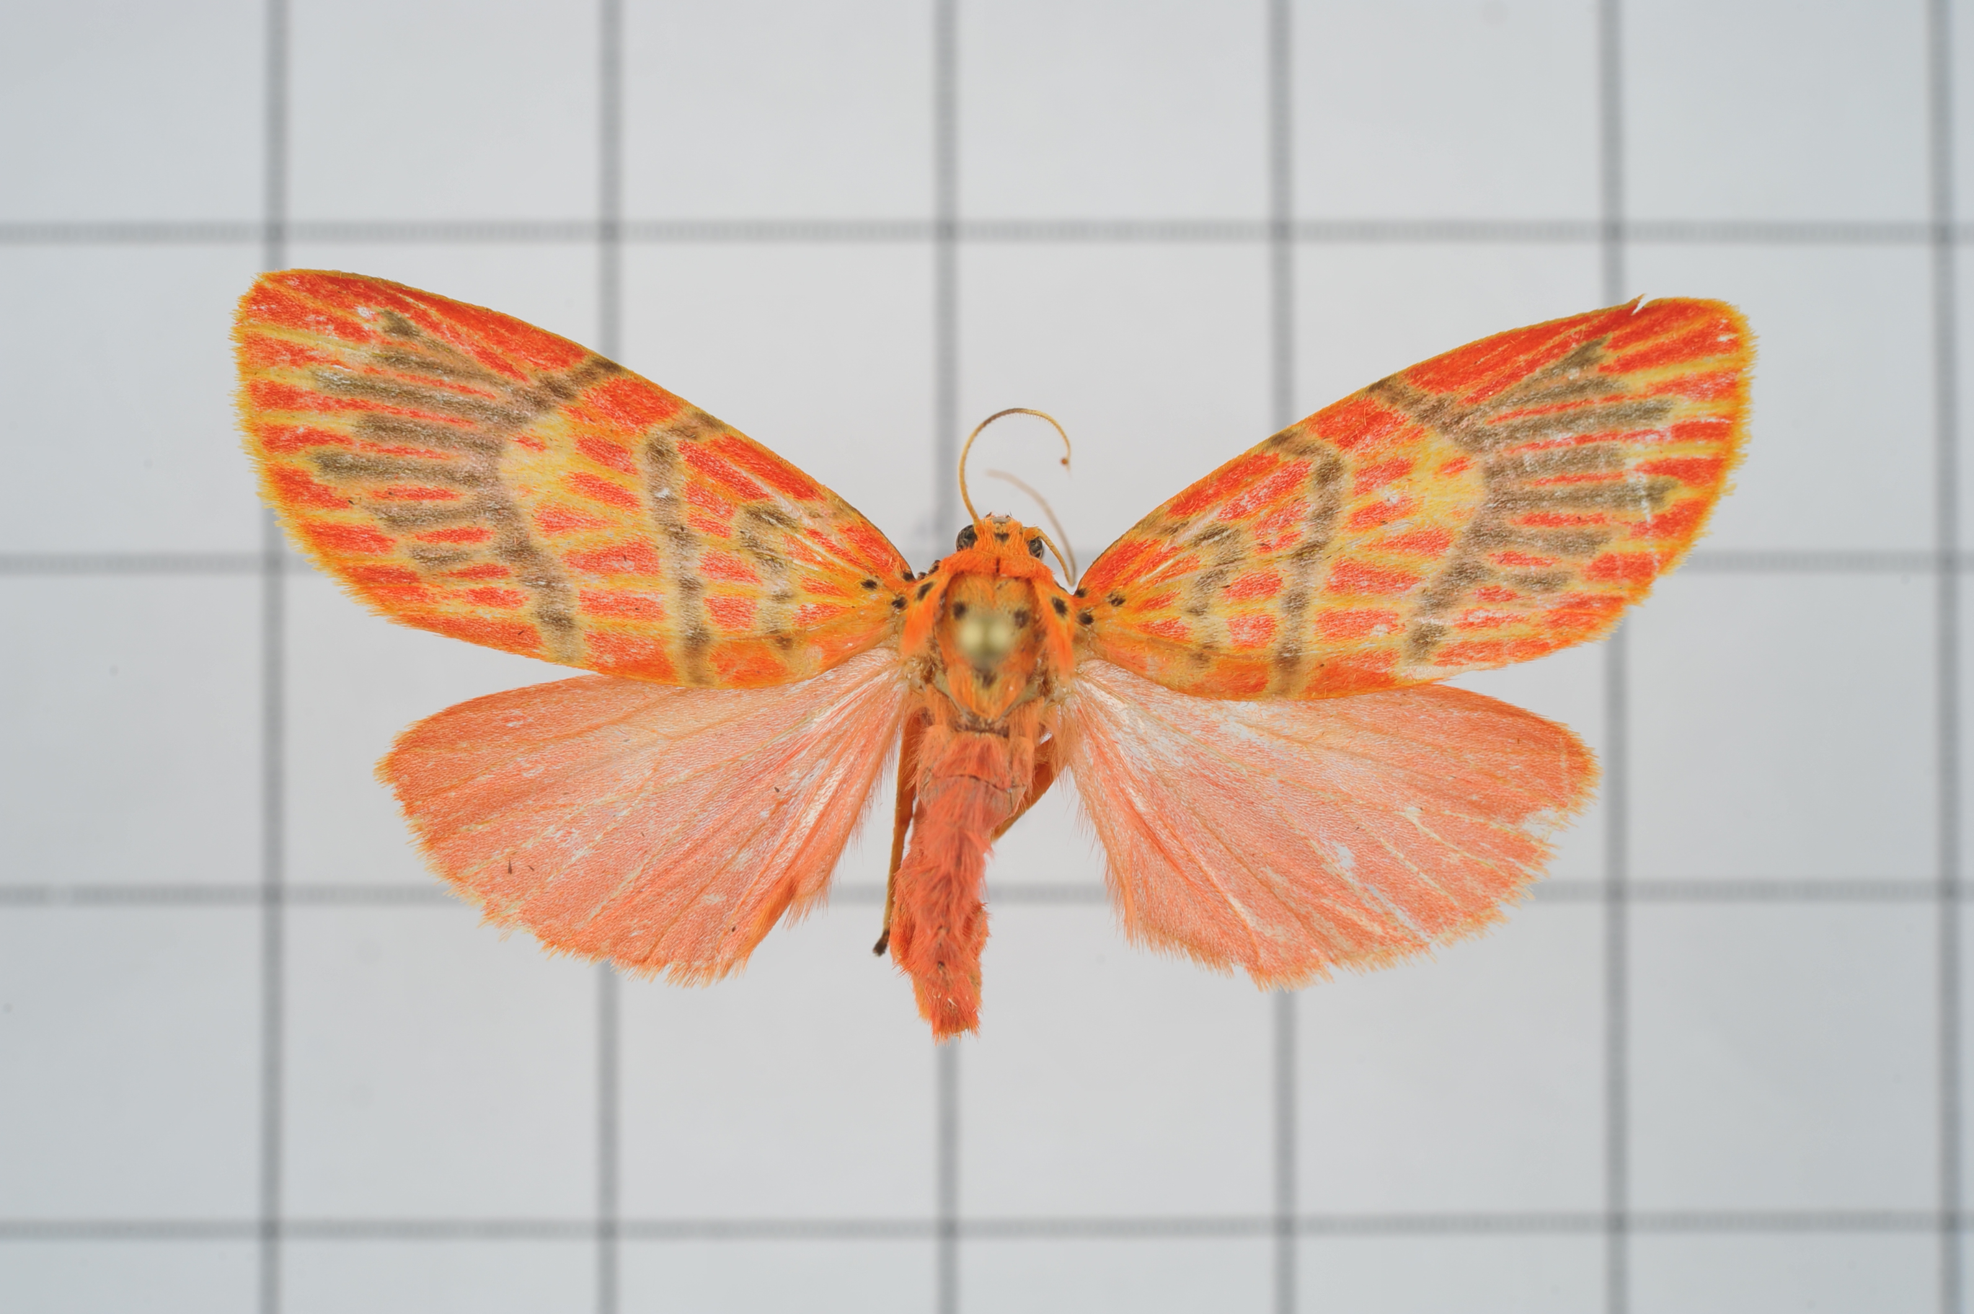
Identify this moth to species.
Barsine sauteri
